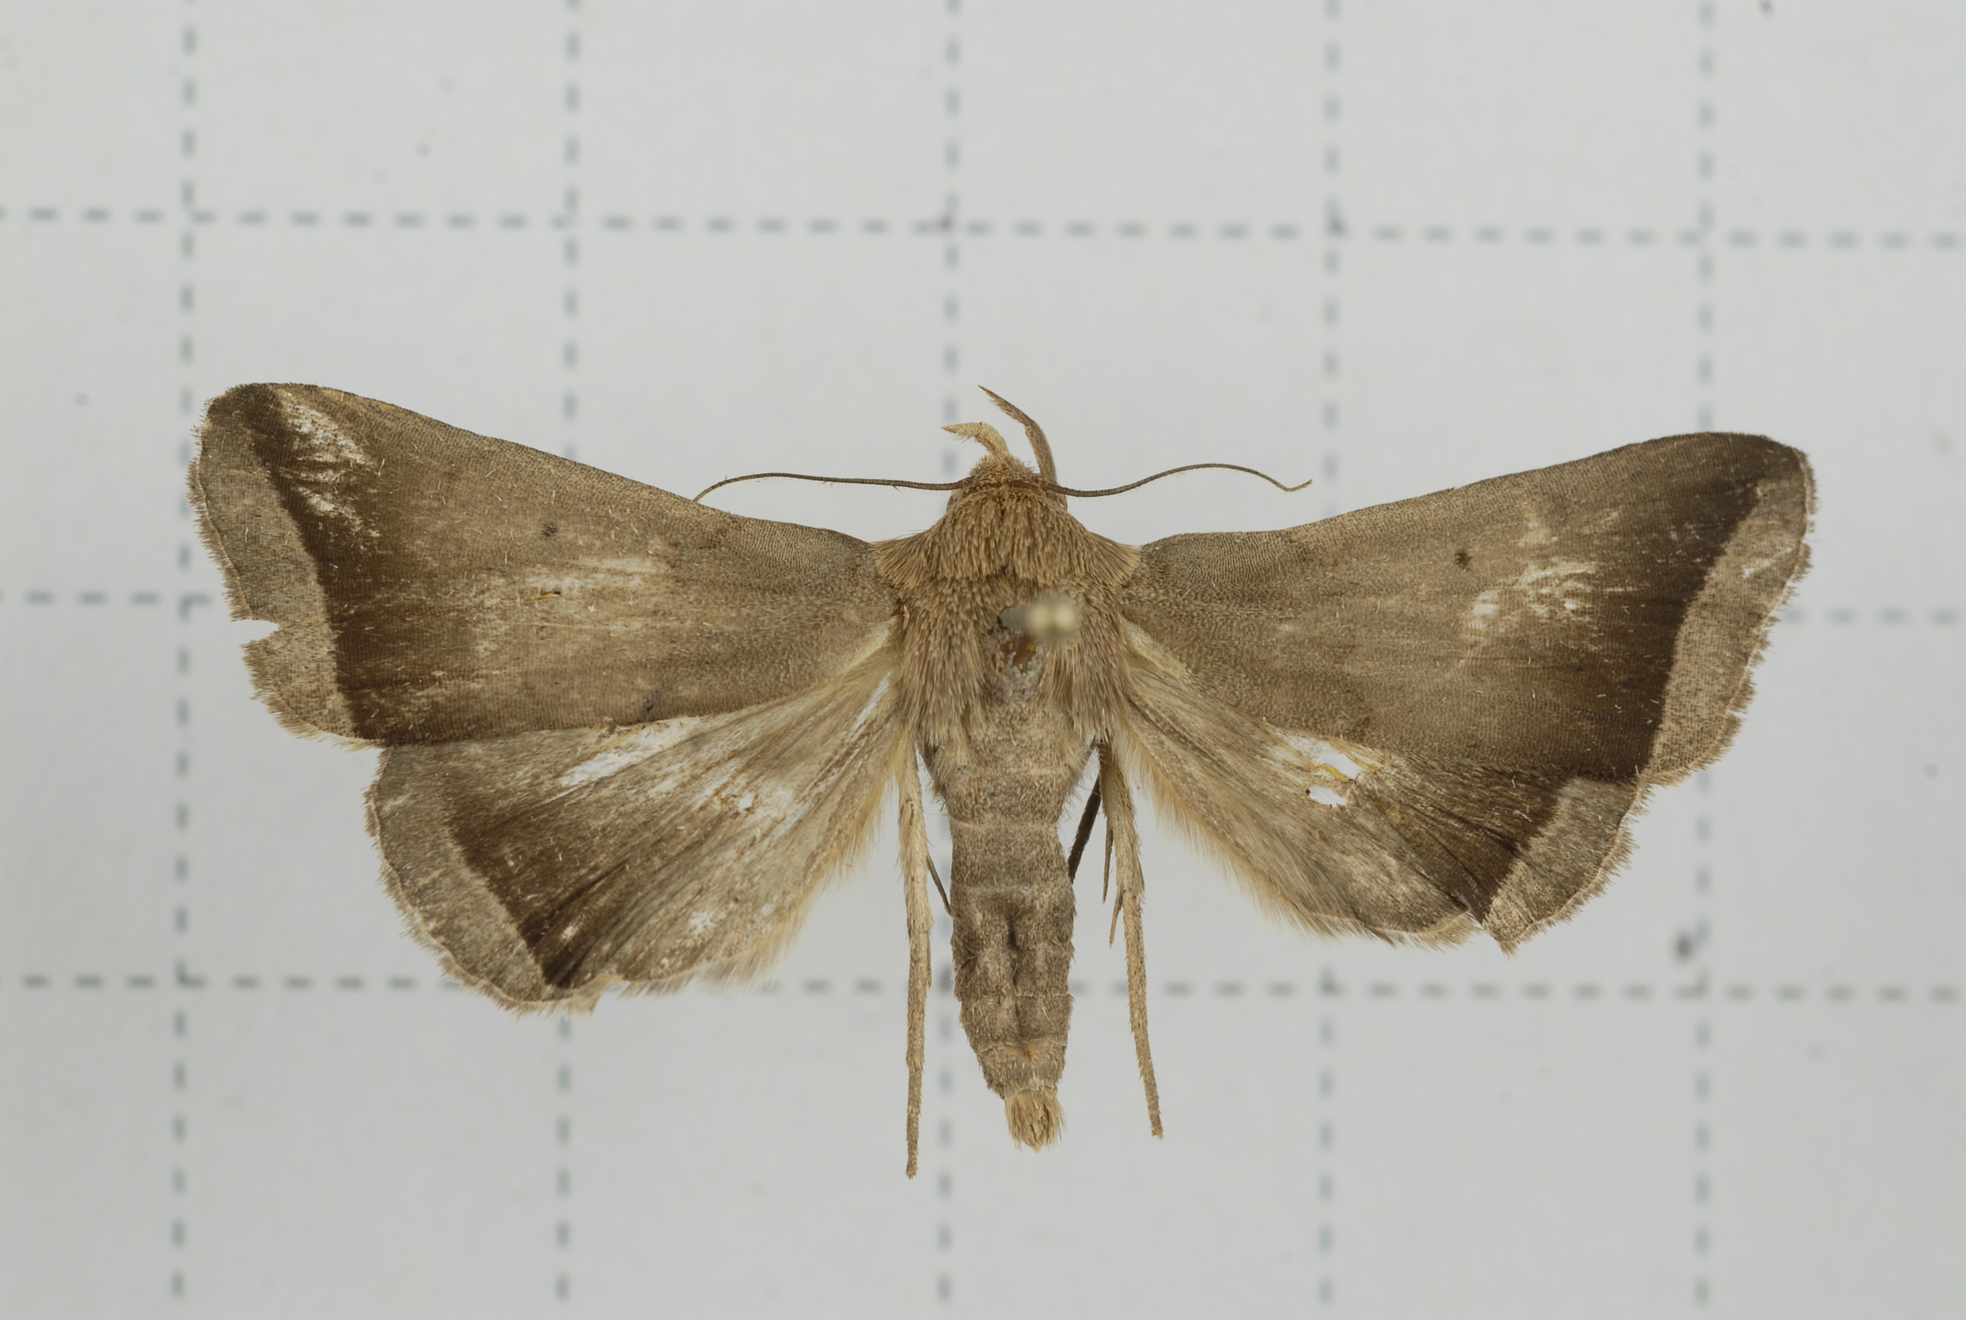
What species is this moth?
Simplicia bimarginata
